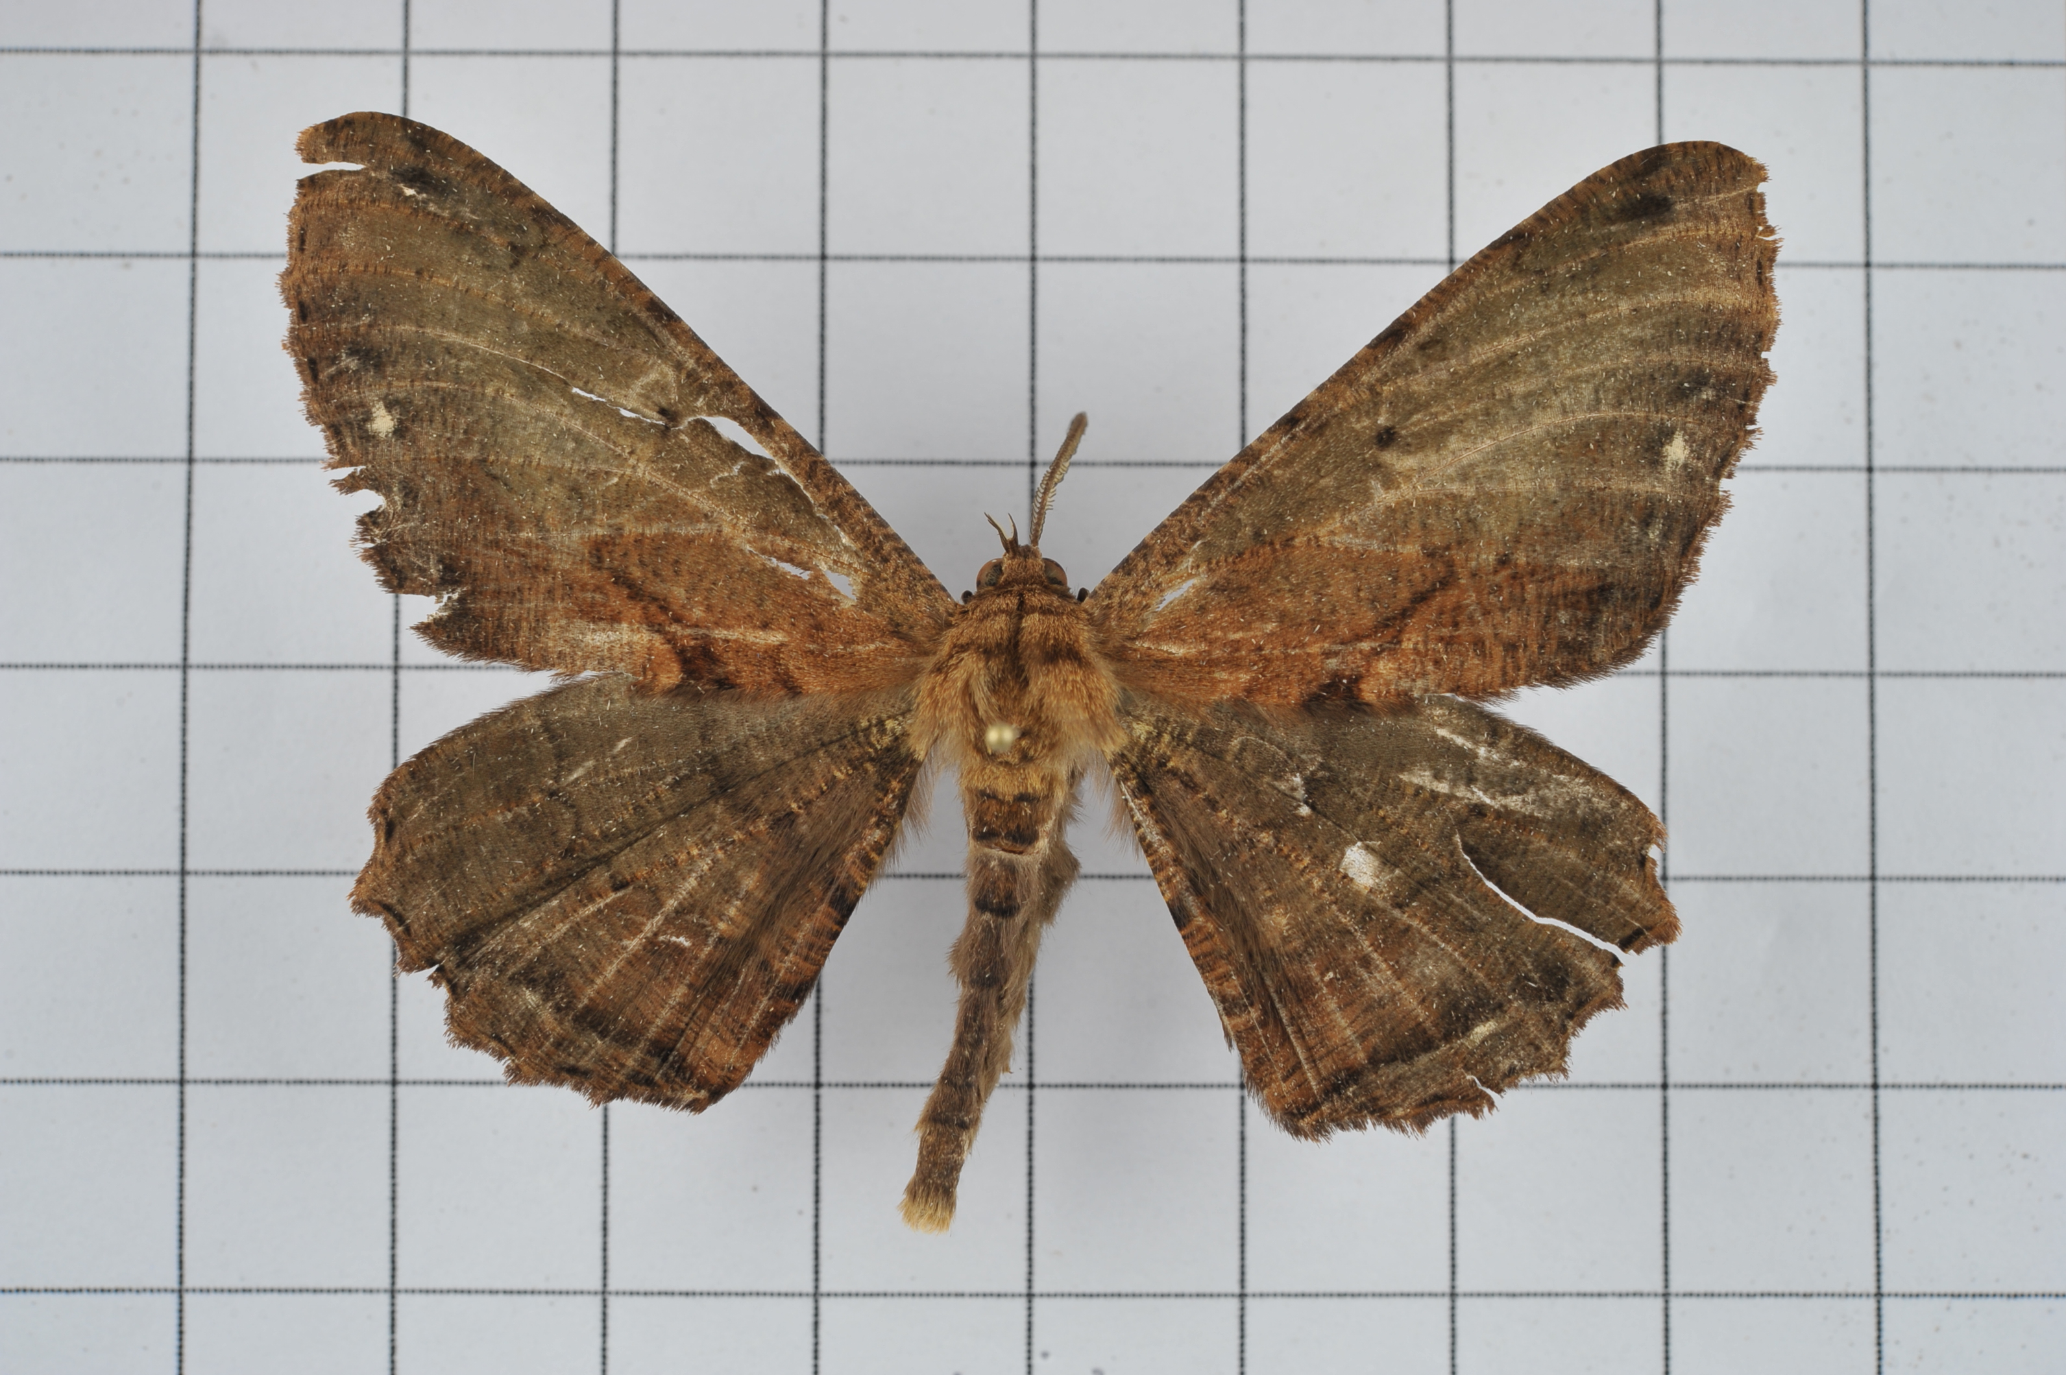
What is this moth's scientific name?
Chorodna creataria
